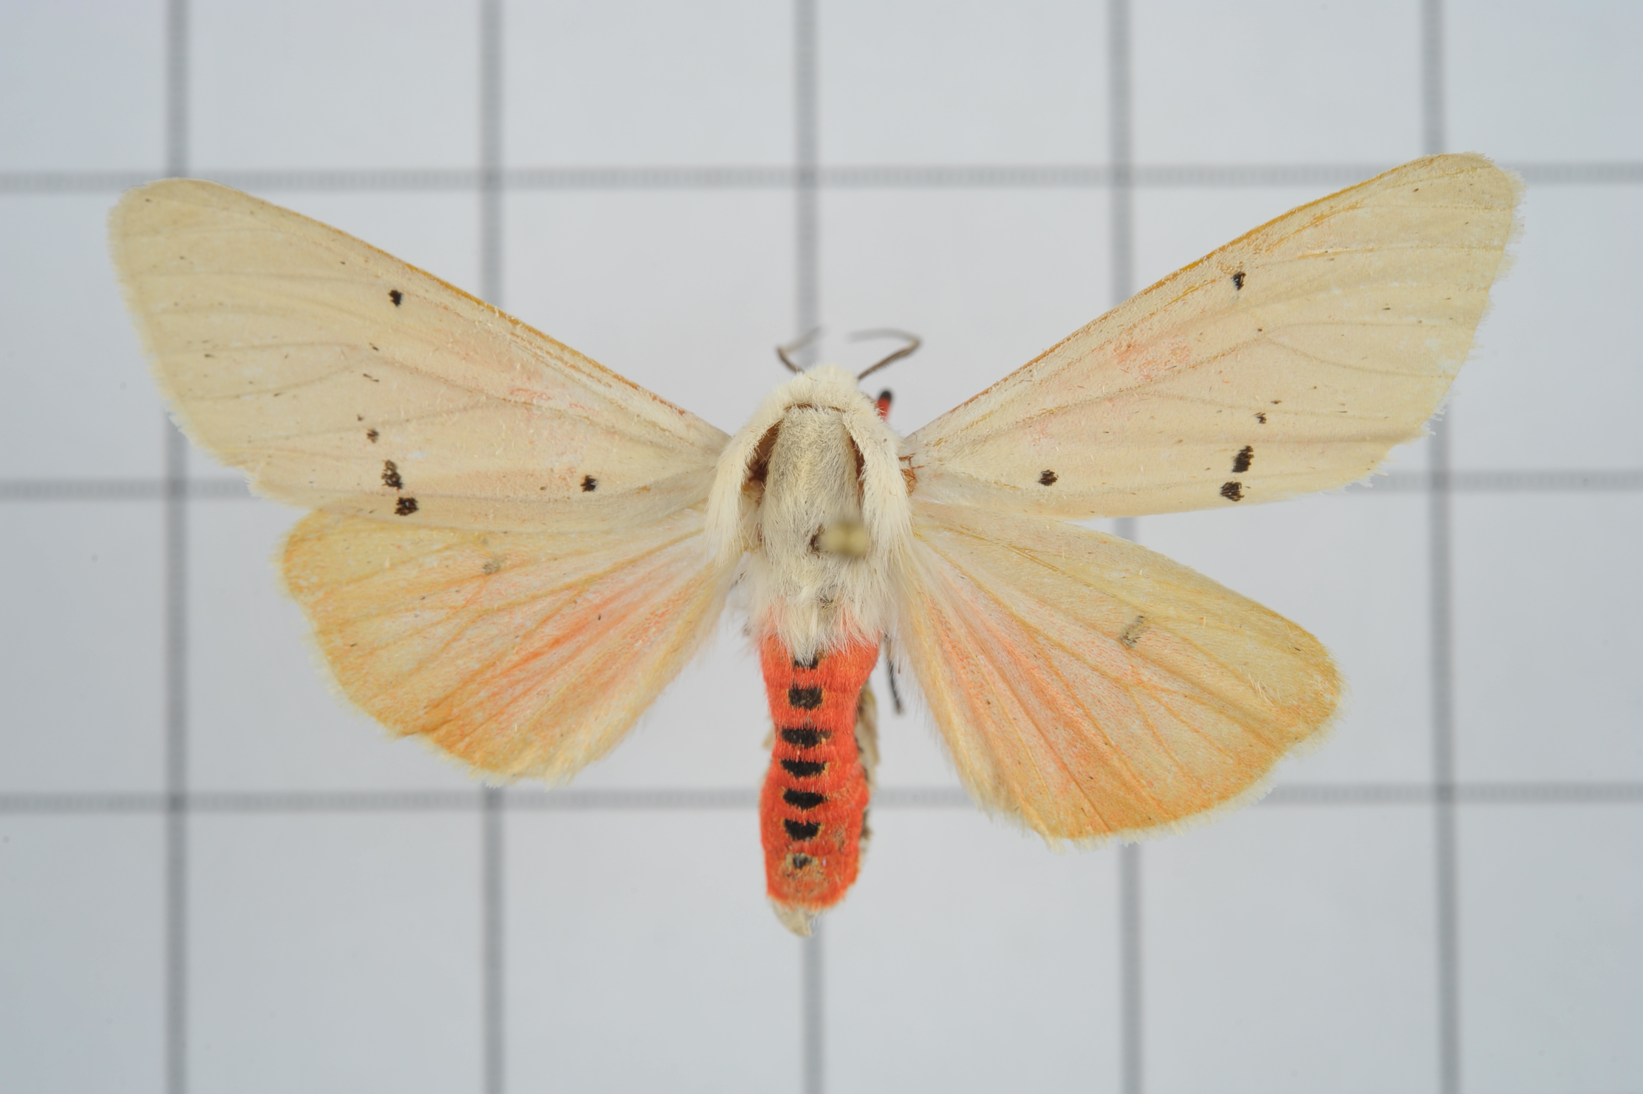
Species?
Spilarctia subcarnea
